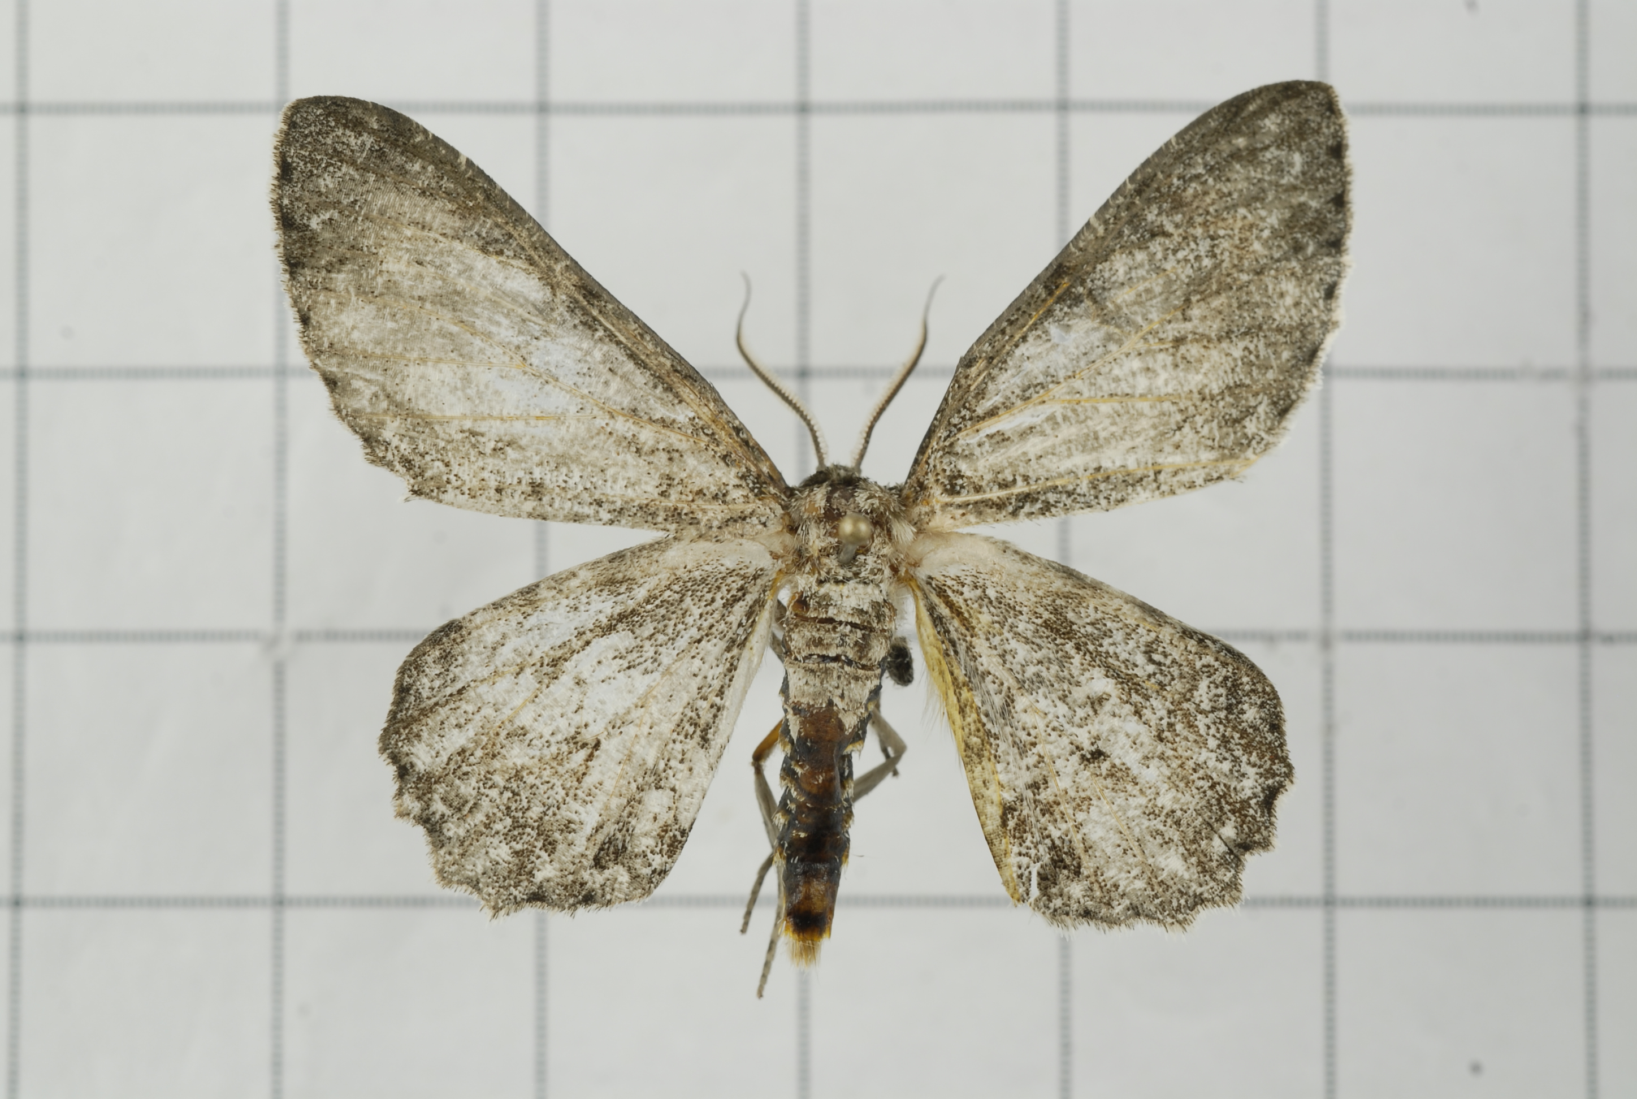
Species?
Cusiala boarmoides boarmoides
